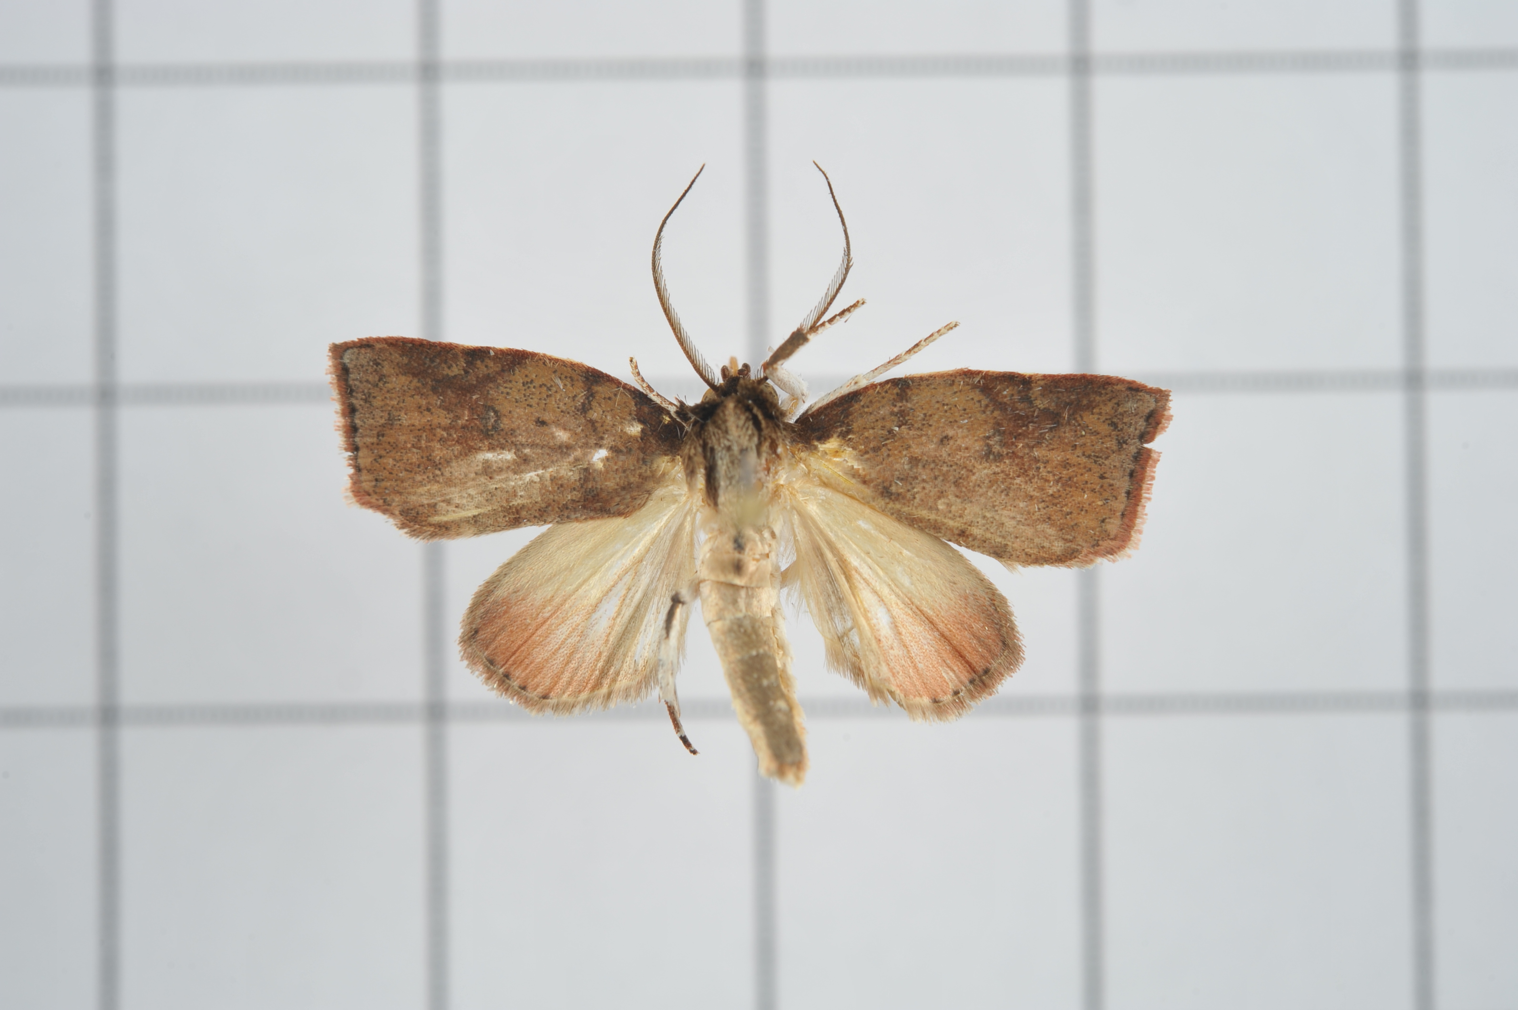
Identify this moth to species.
Beara tortriciformis
